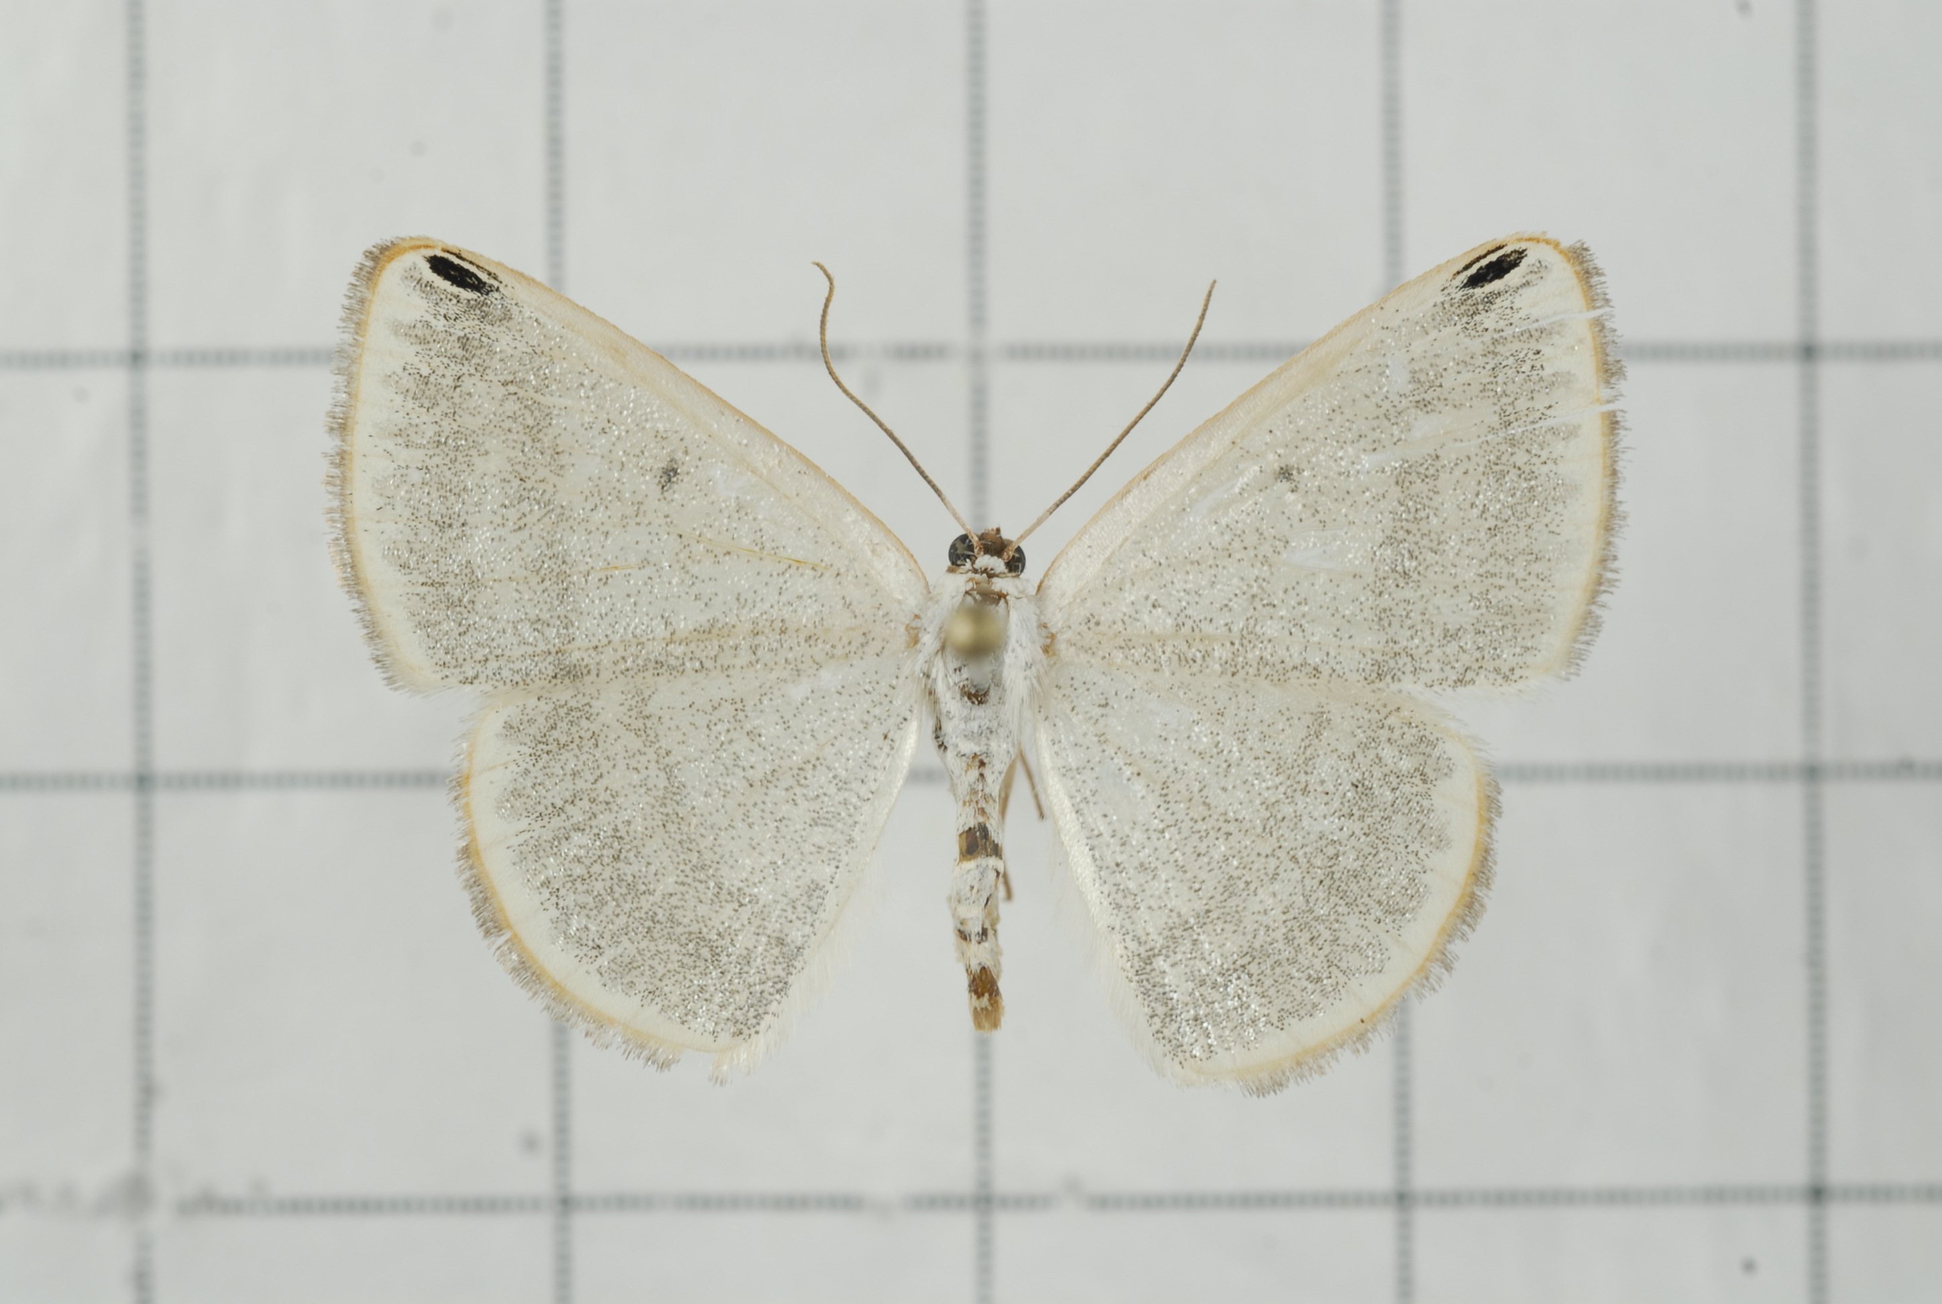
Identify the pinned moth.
Lomographa percnosticta
